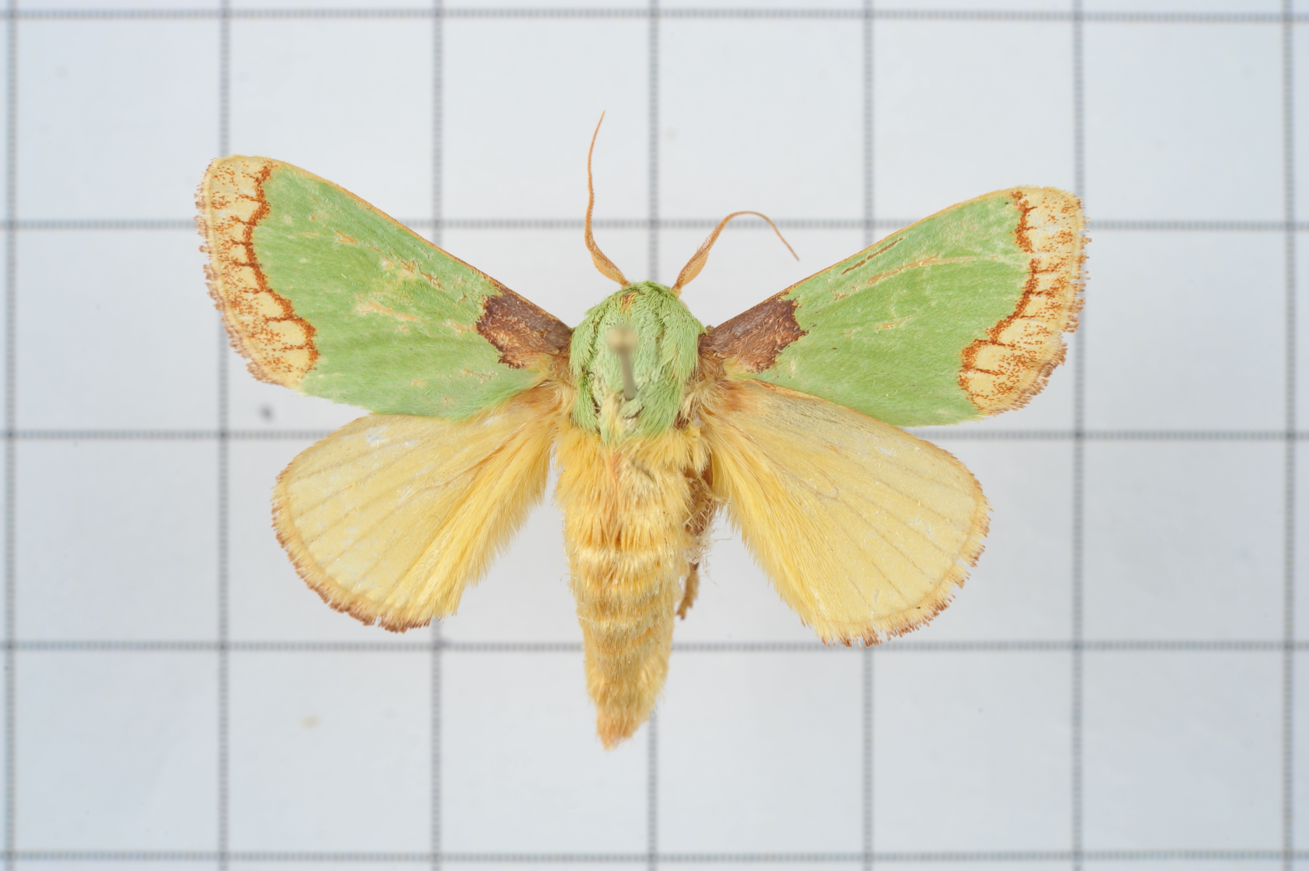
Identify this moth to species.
Parasa consocia
